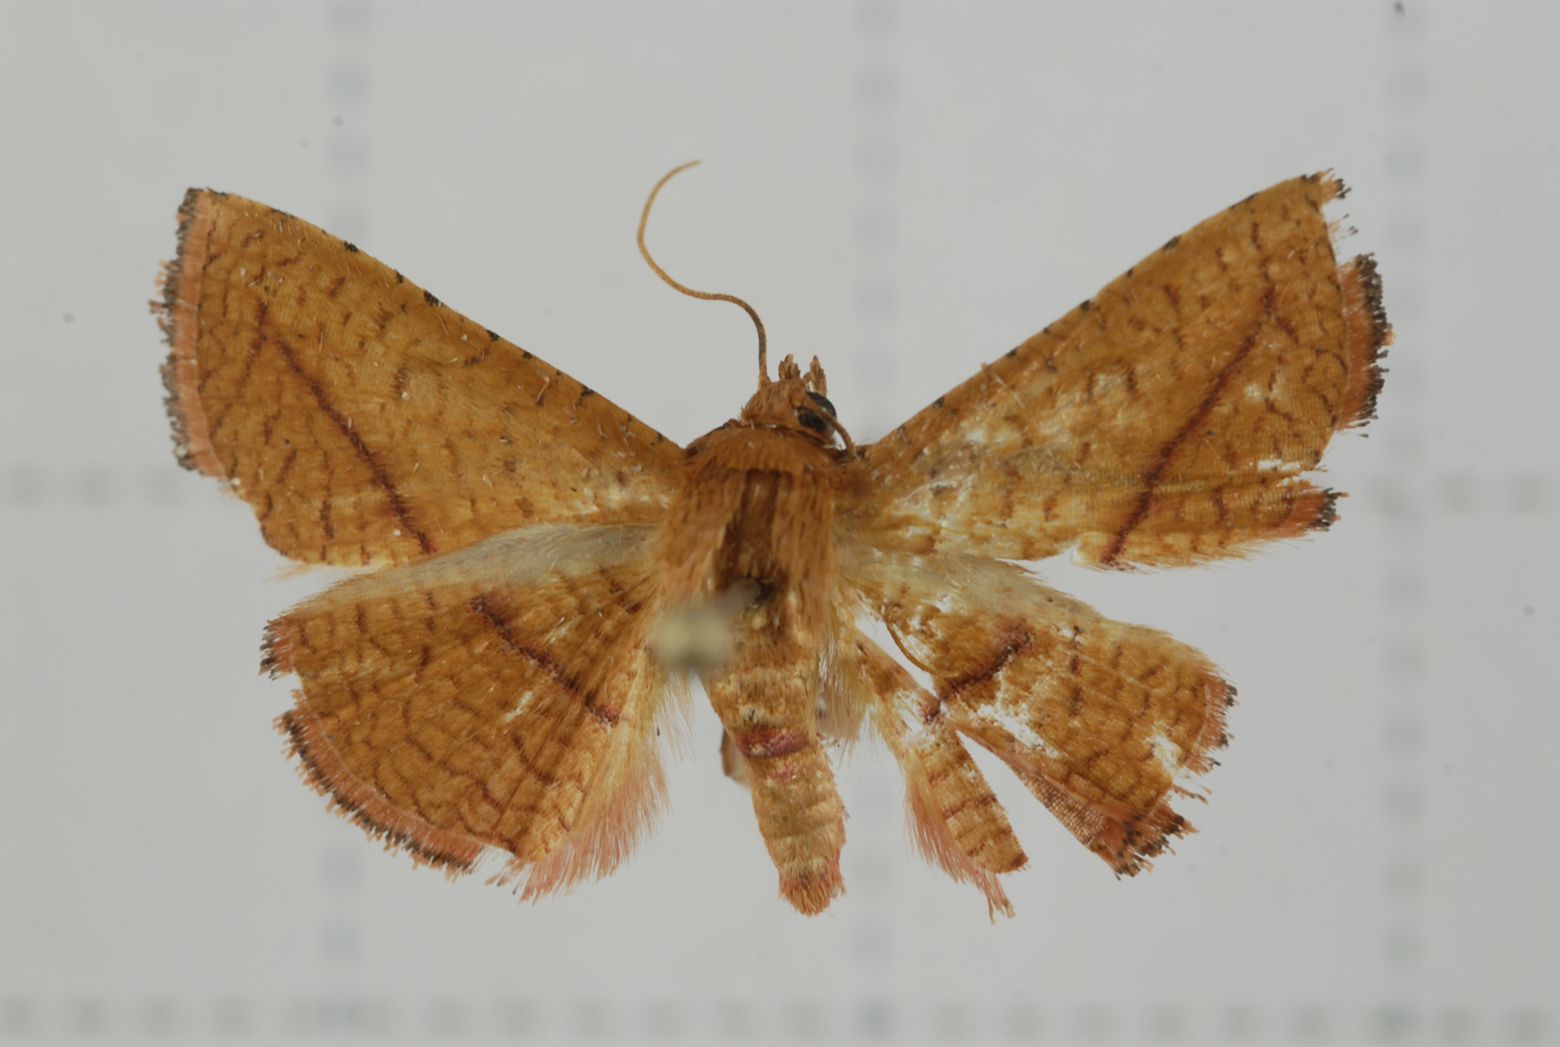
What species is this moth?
Striglina venia
